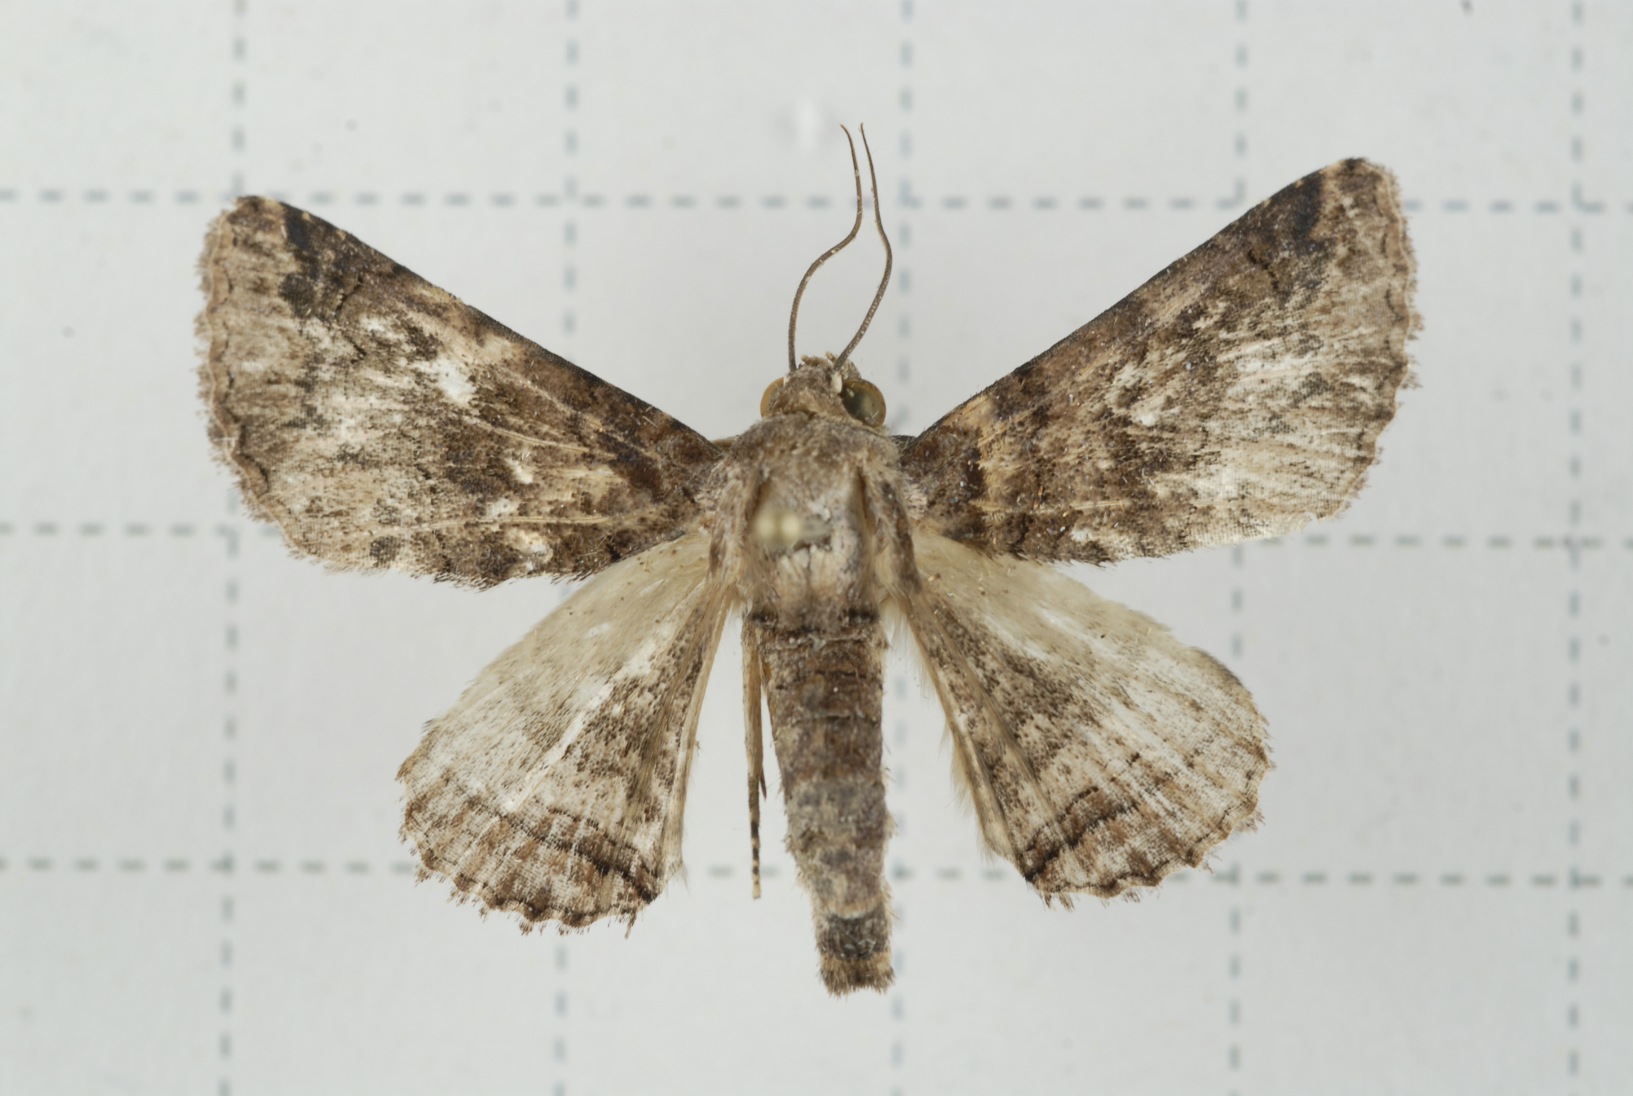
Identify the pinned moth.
Pericyma cruegeri
